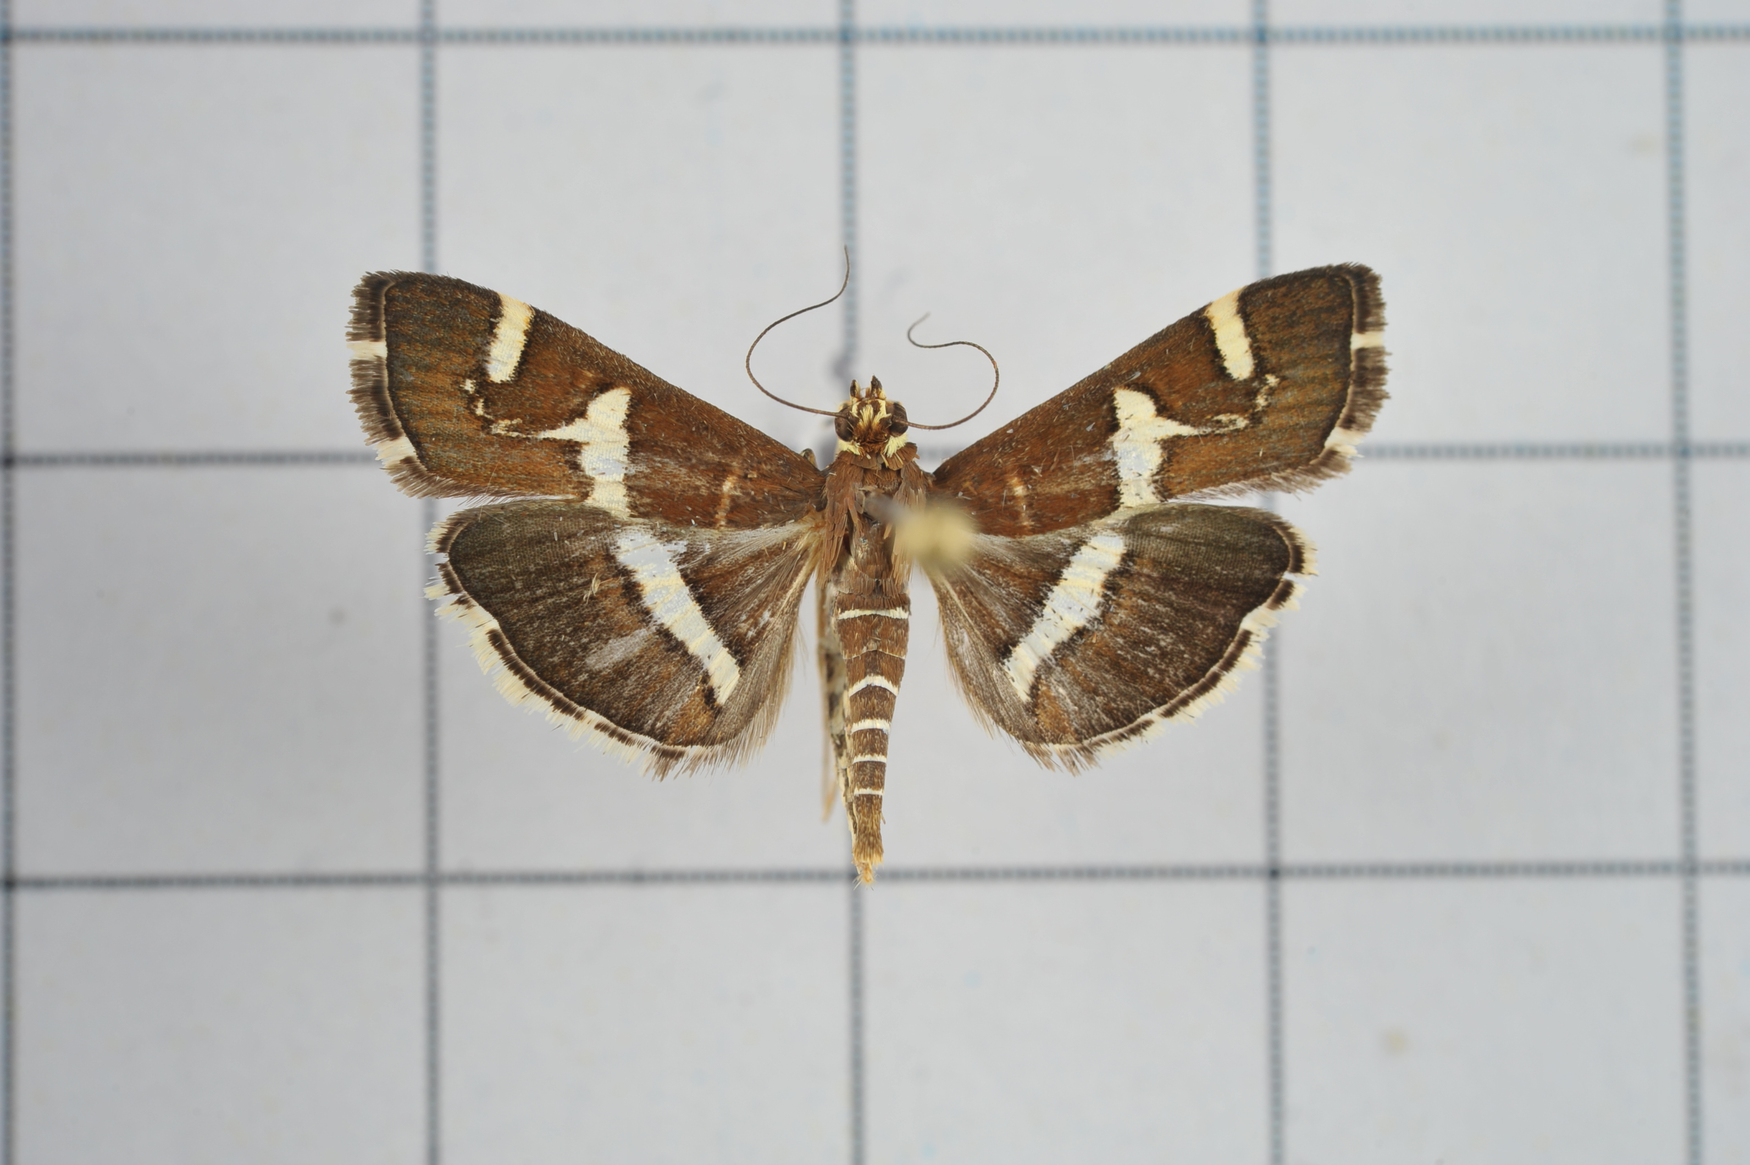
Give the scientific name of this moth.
Spoladea recurvalis
